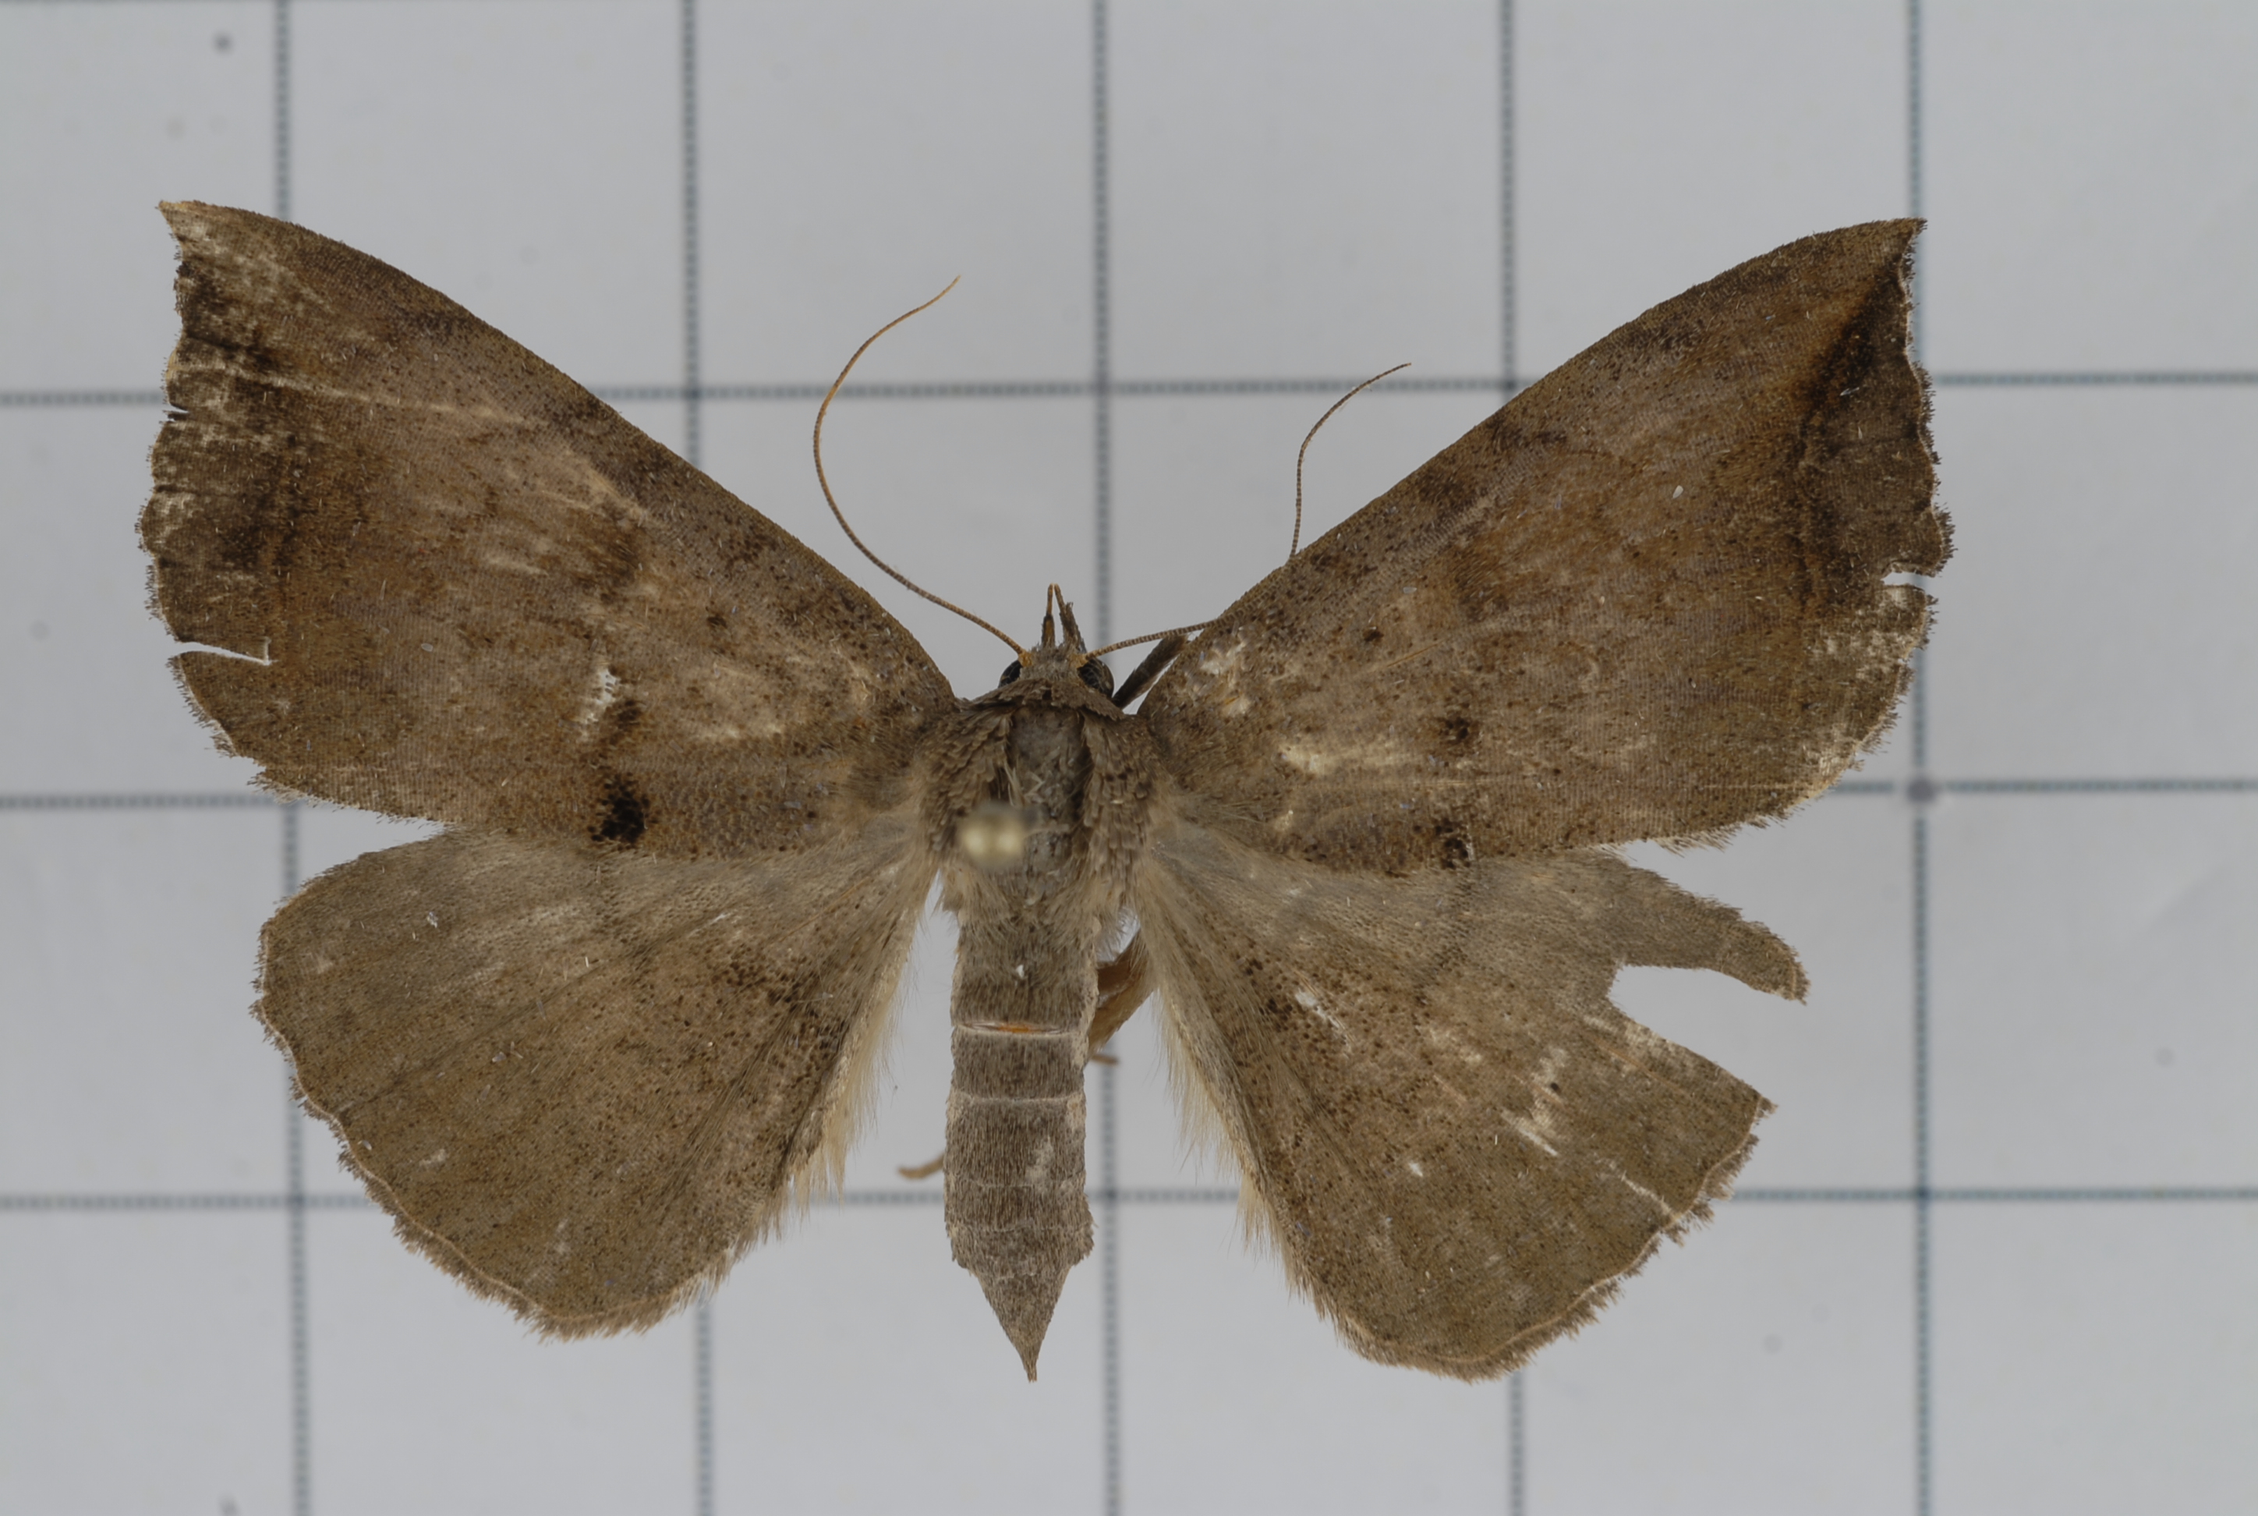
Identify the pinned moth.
Blasticorhinus ussuriensis
